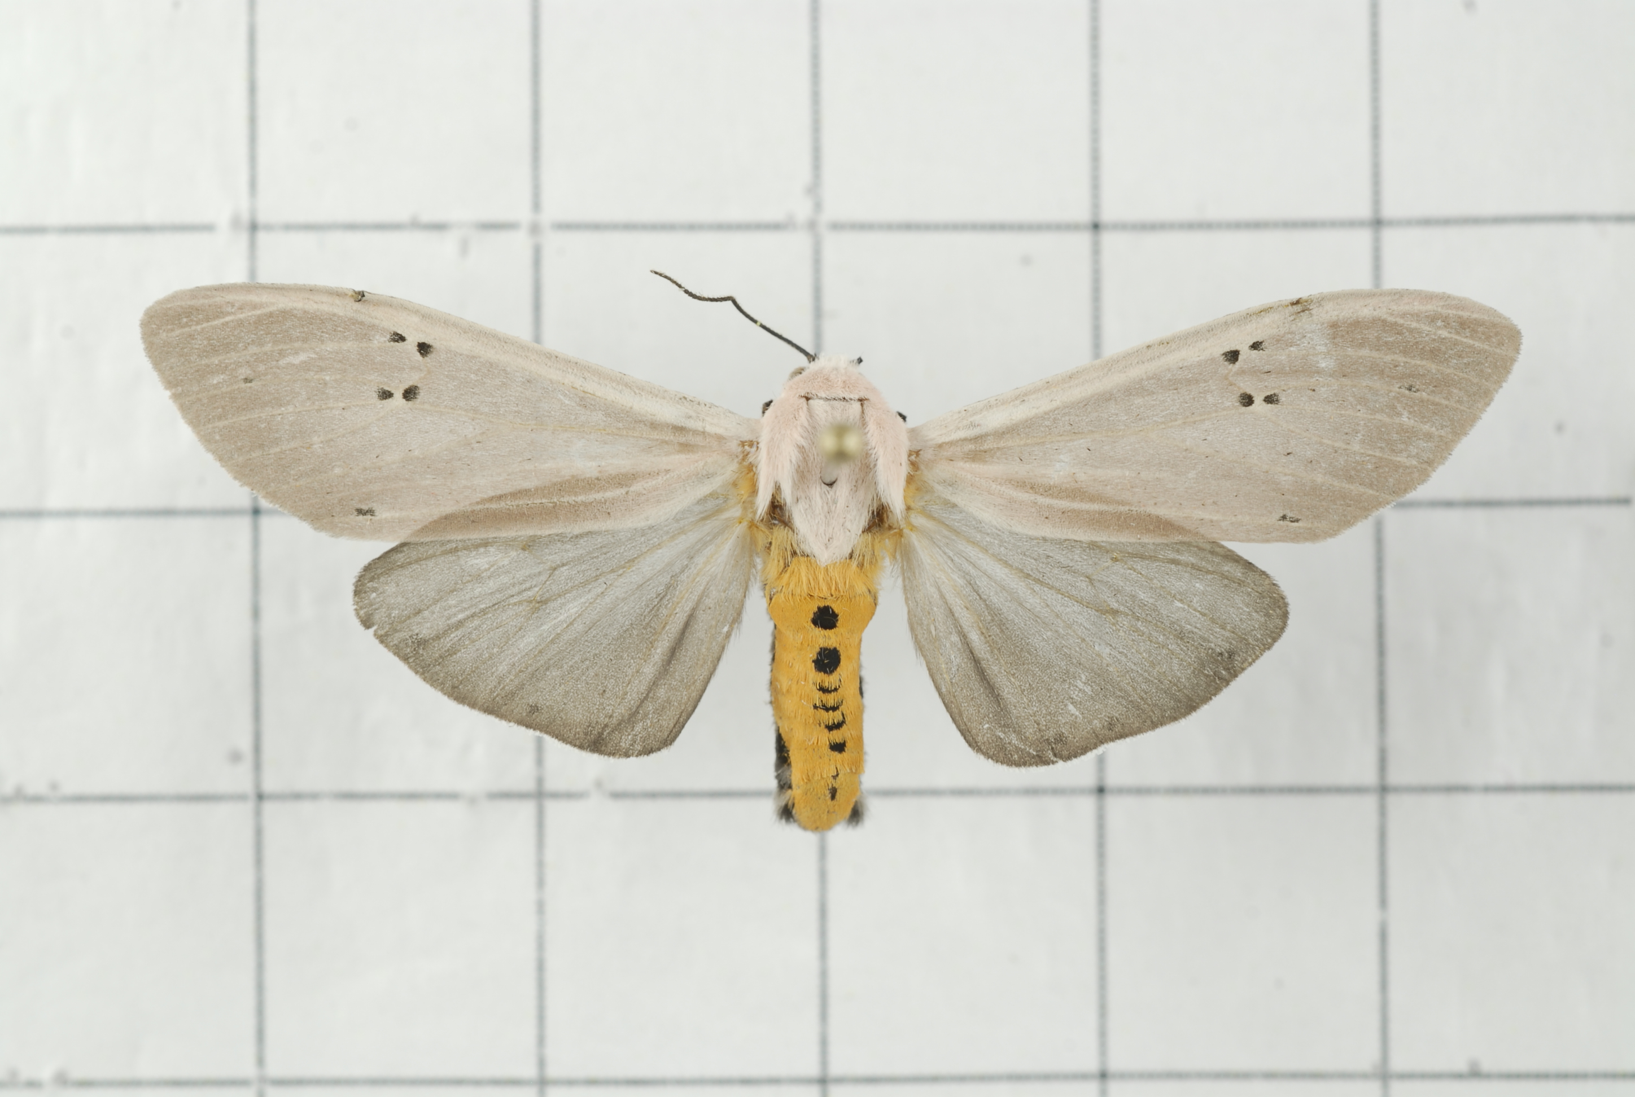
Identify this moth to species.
Creatonotos transiens koni
